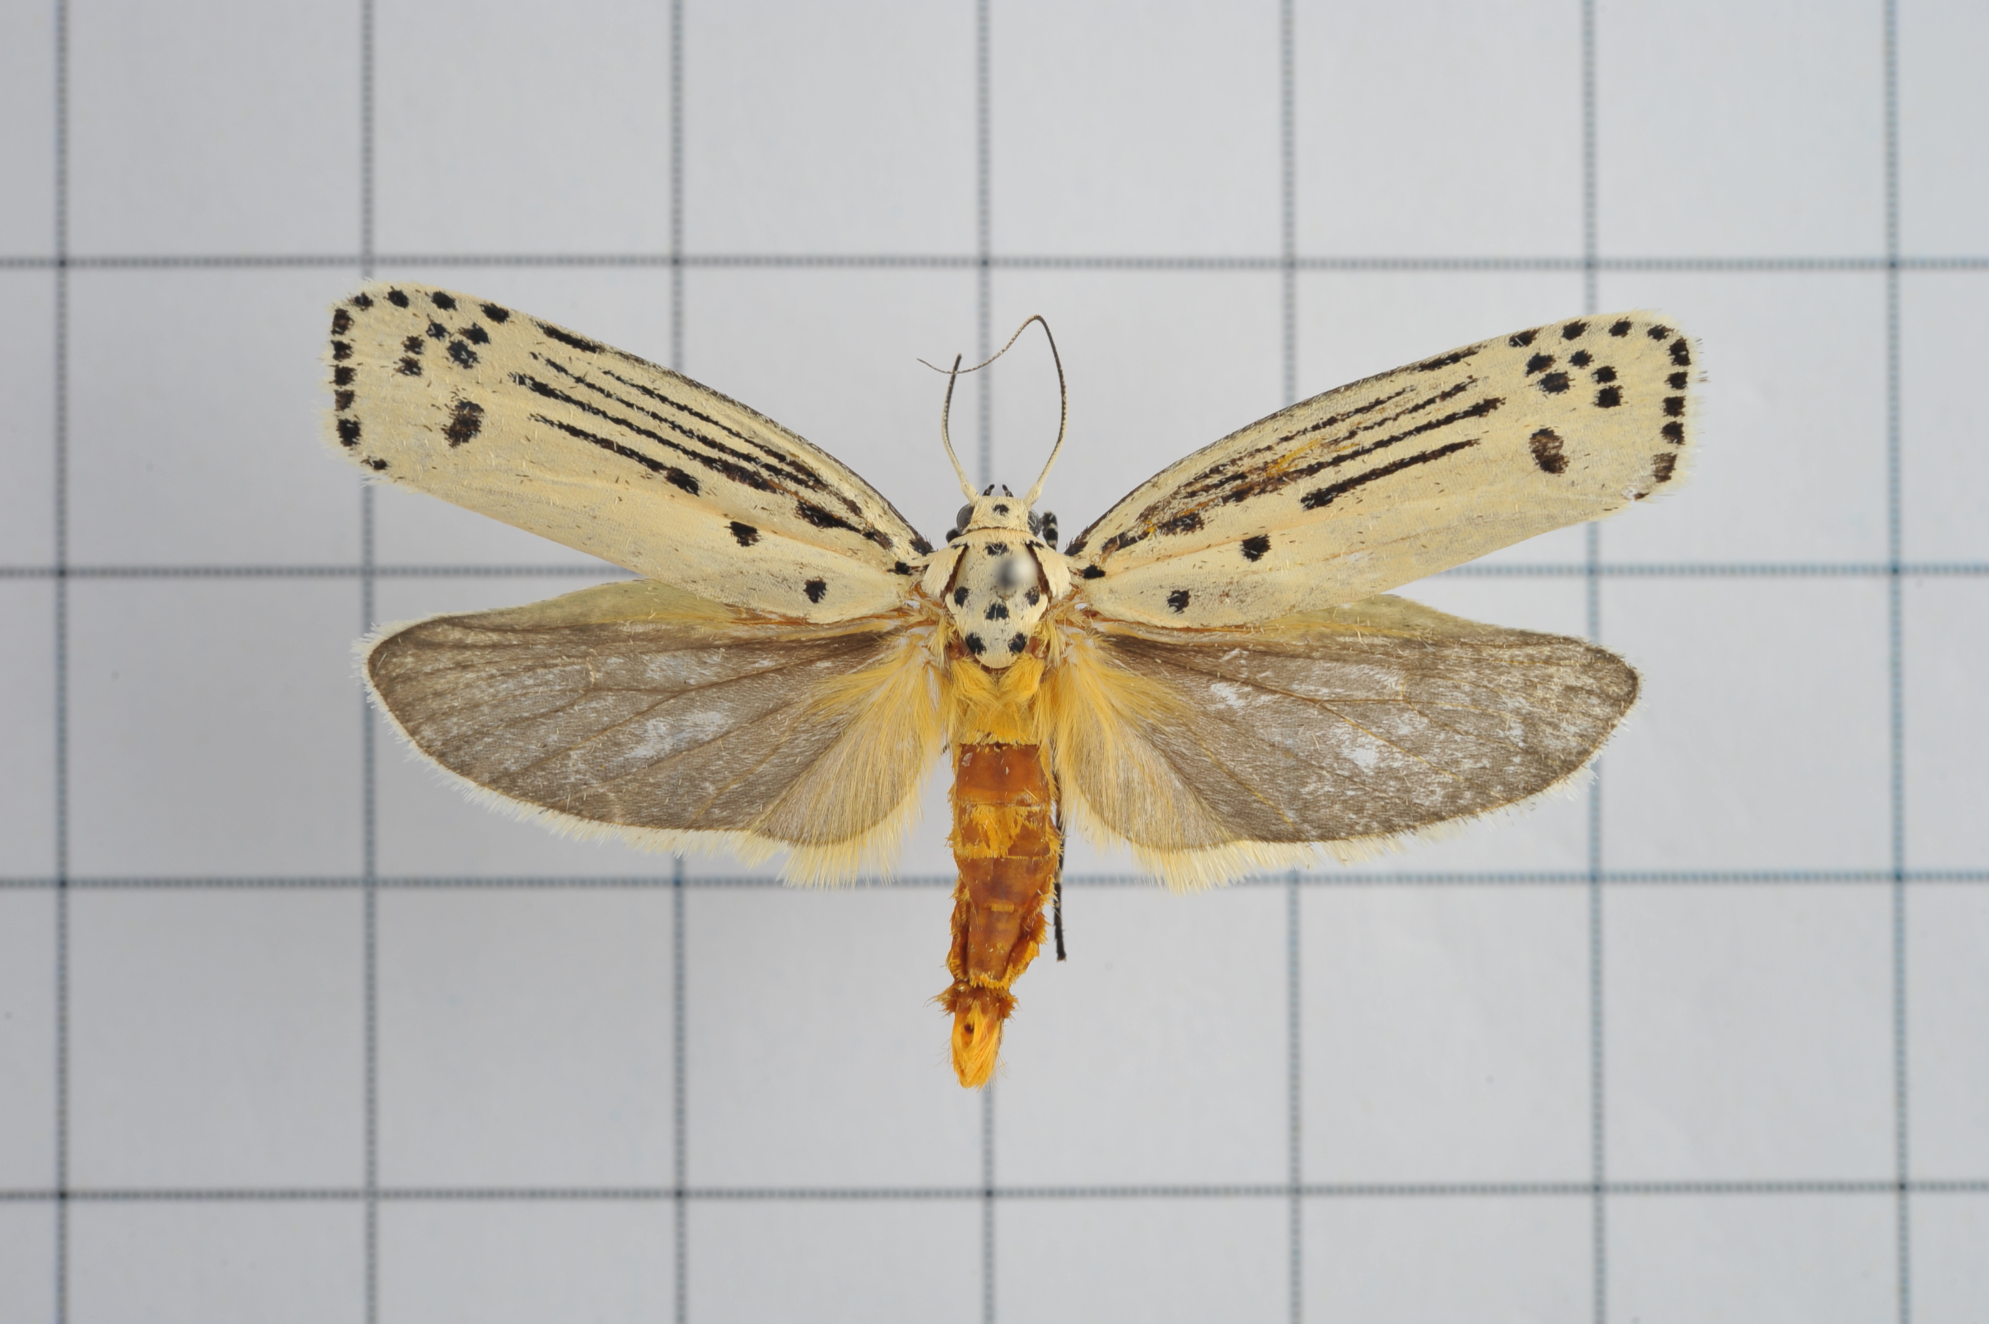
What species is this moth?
Ethmia lineatonotella
